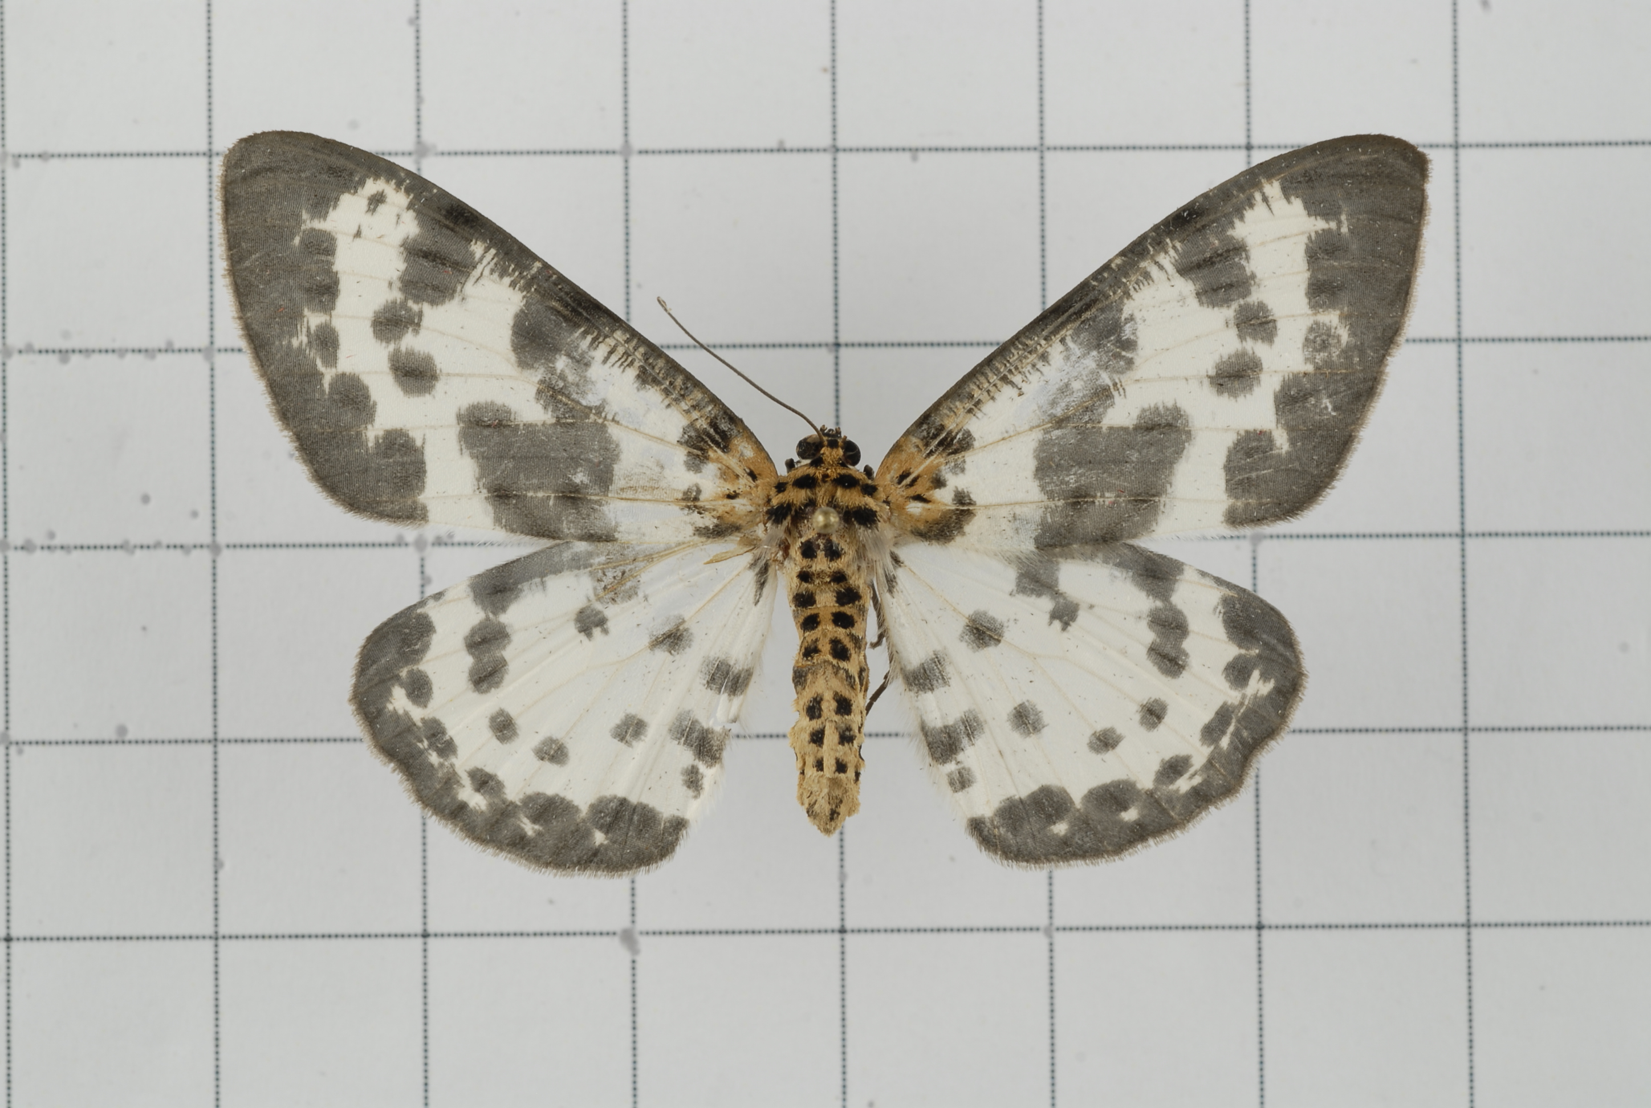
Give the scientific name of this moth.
Percnia longitermen
